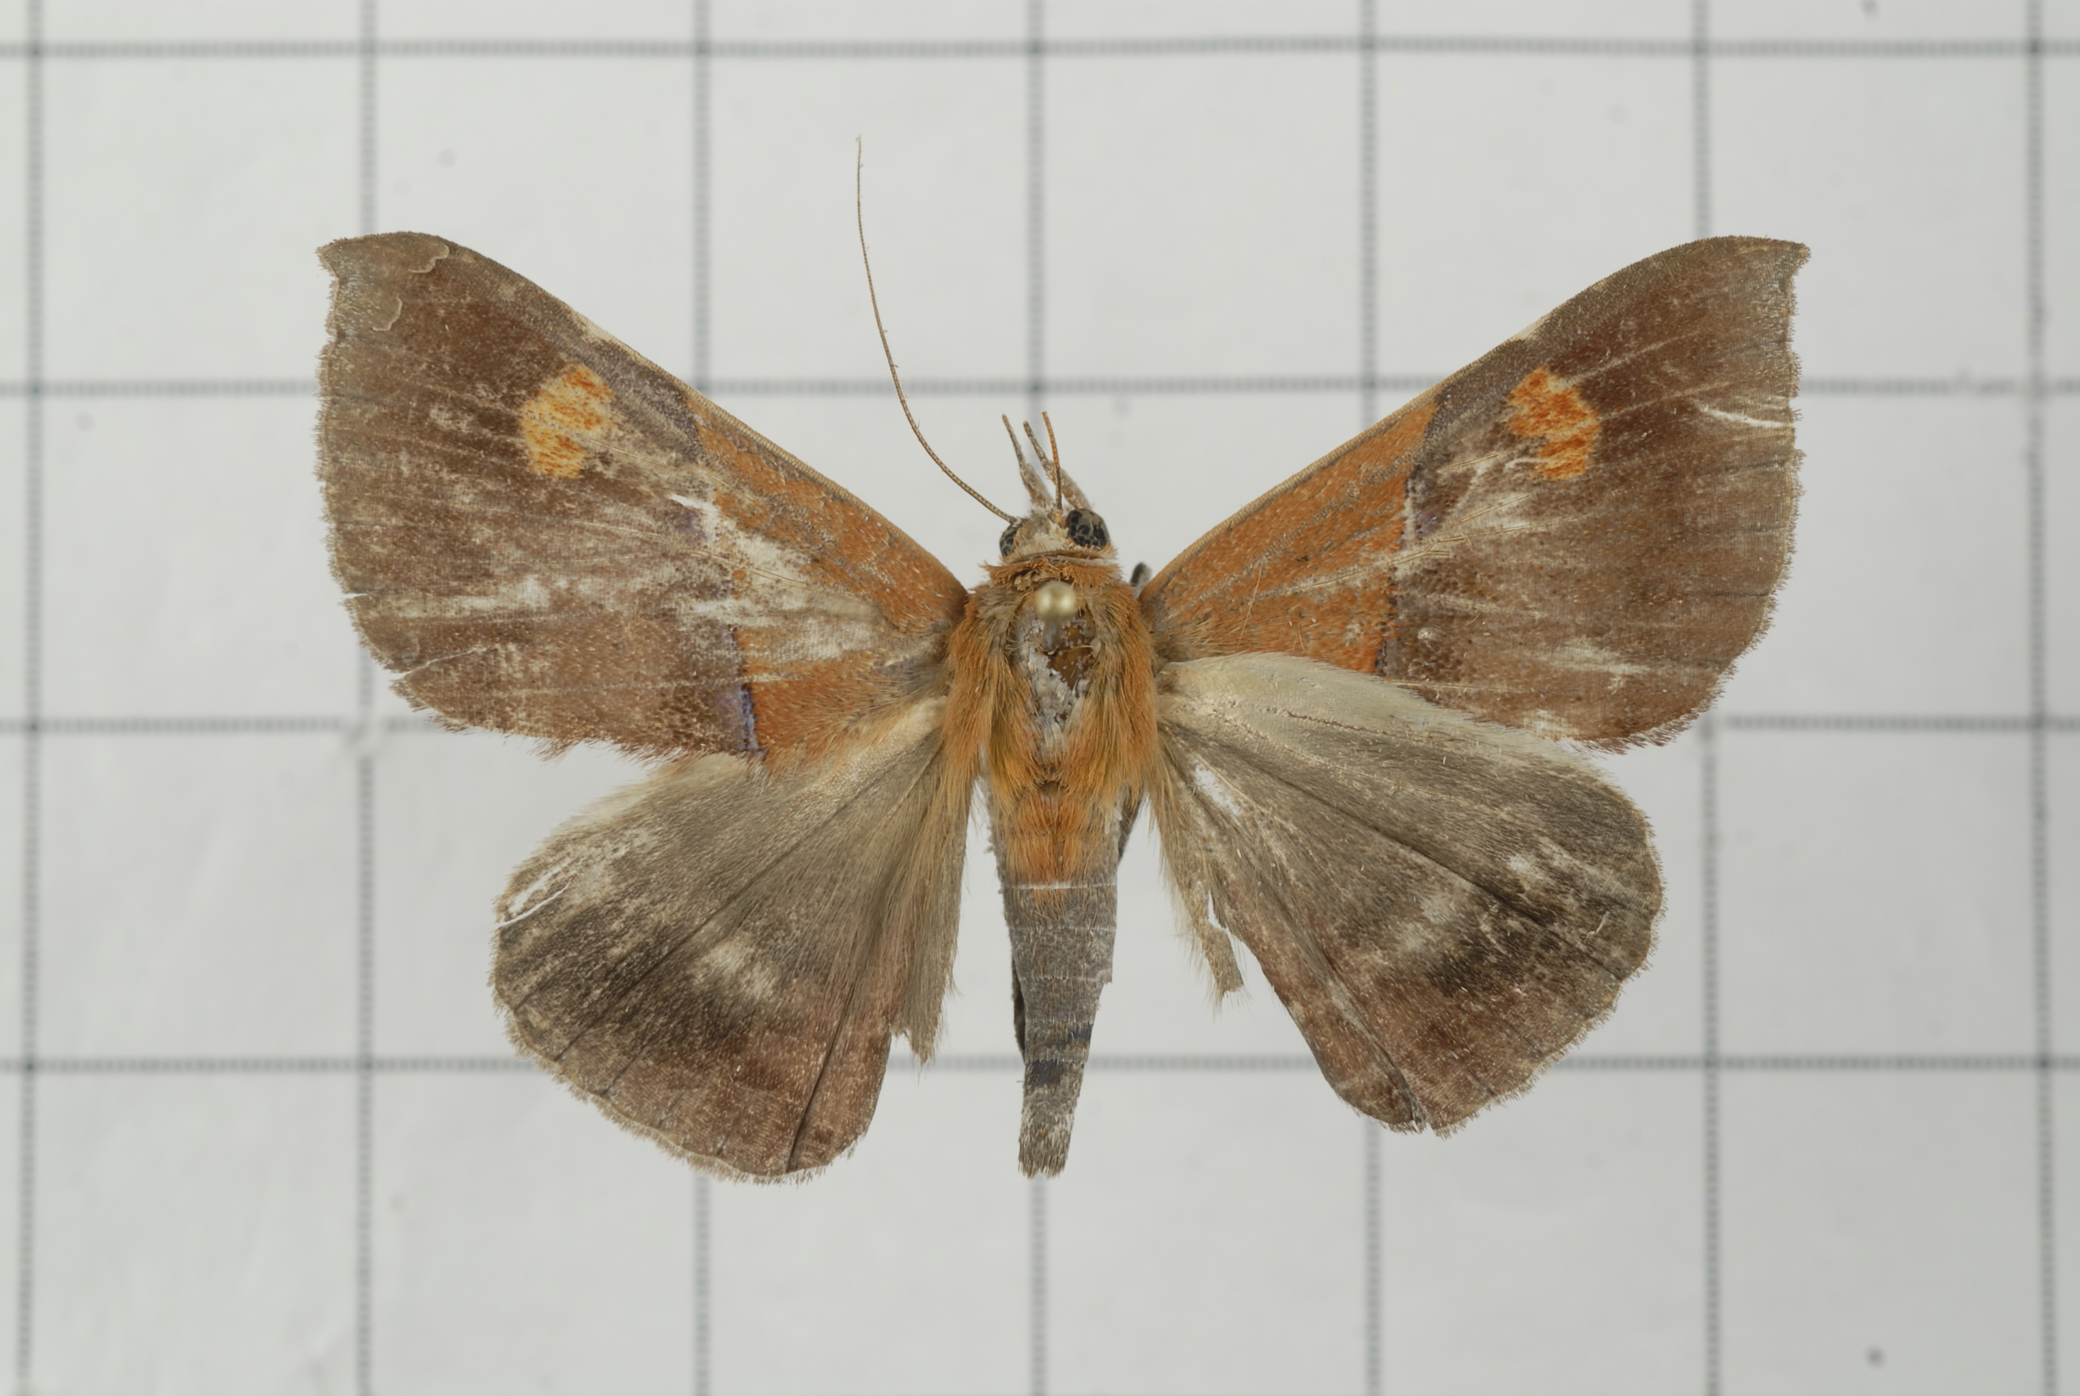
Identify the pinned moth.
Sympis rufibasis
